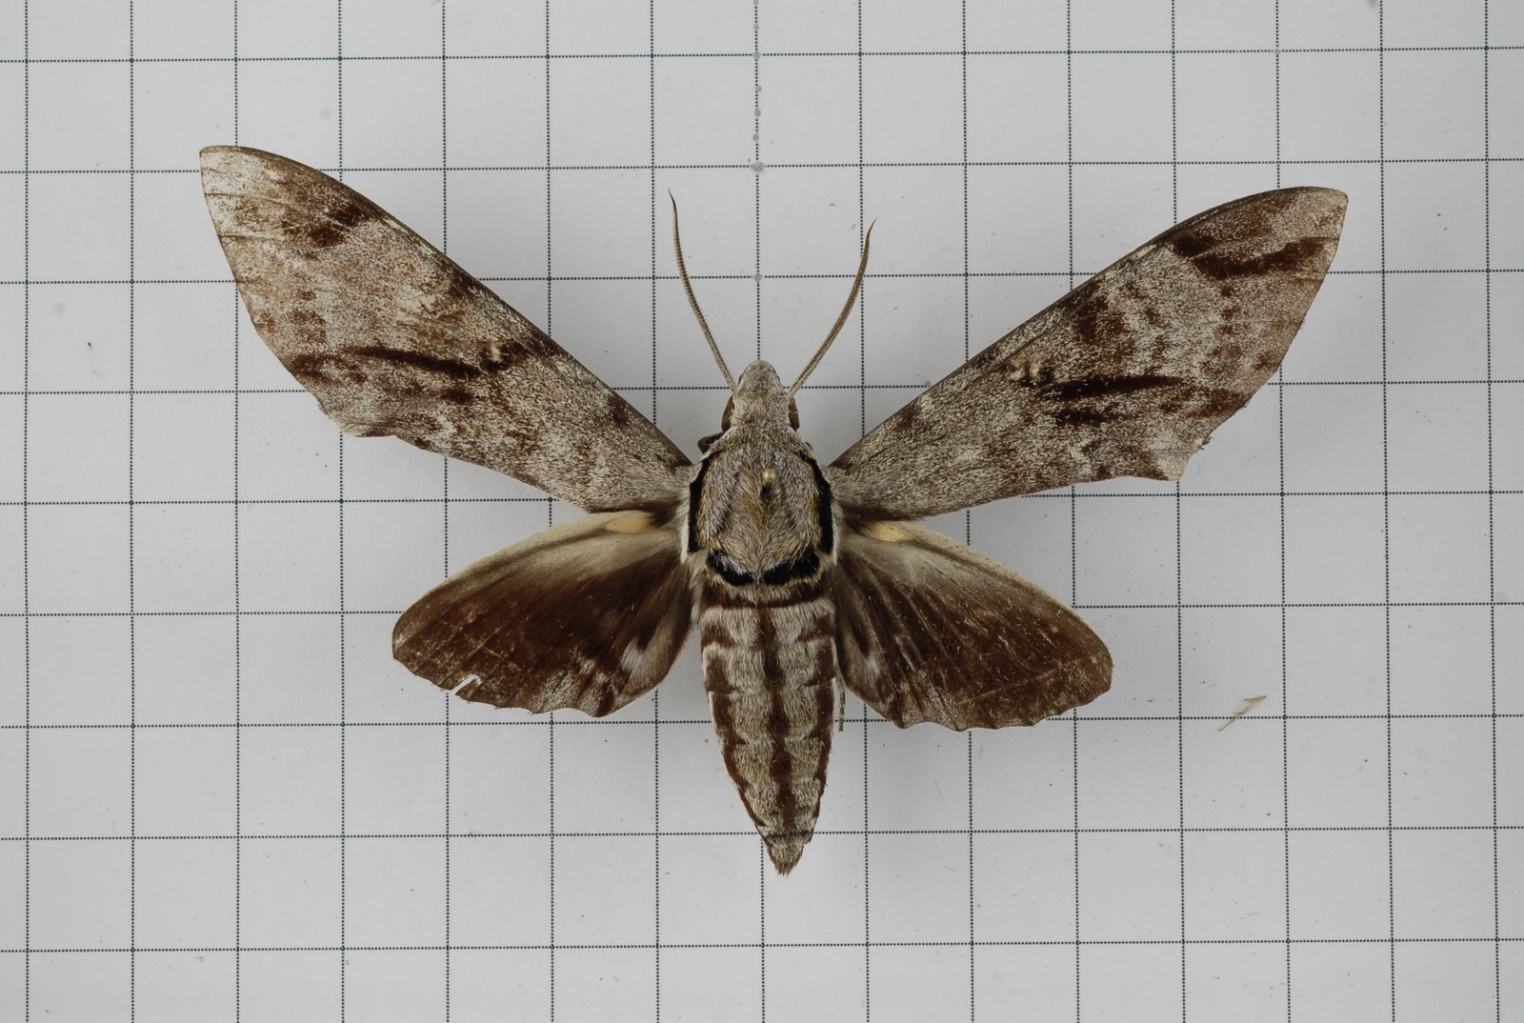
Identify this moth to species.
Notonagemia analis analis
